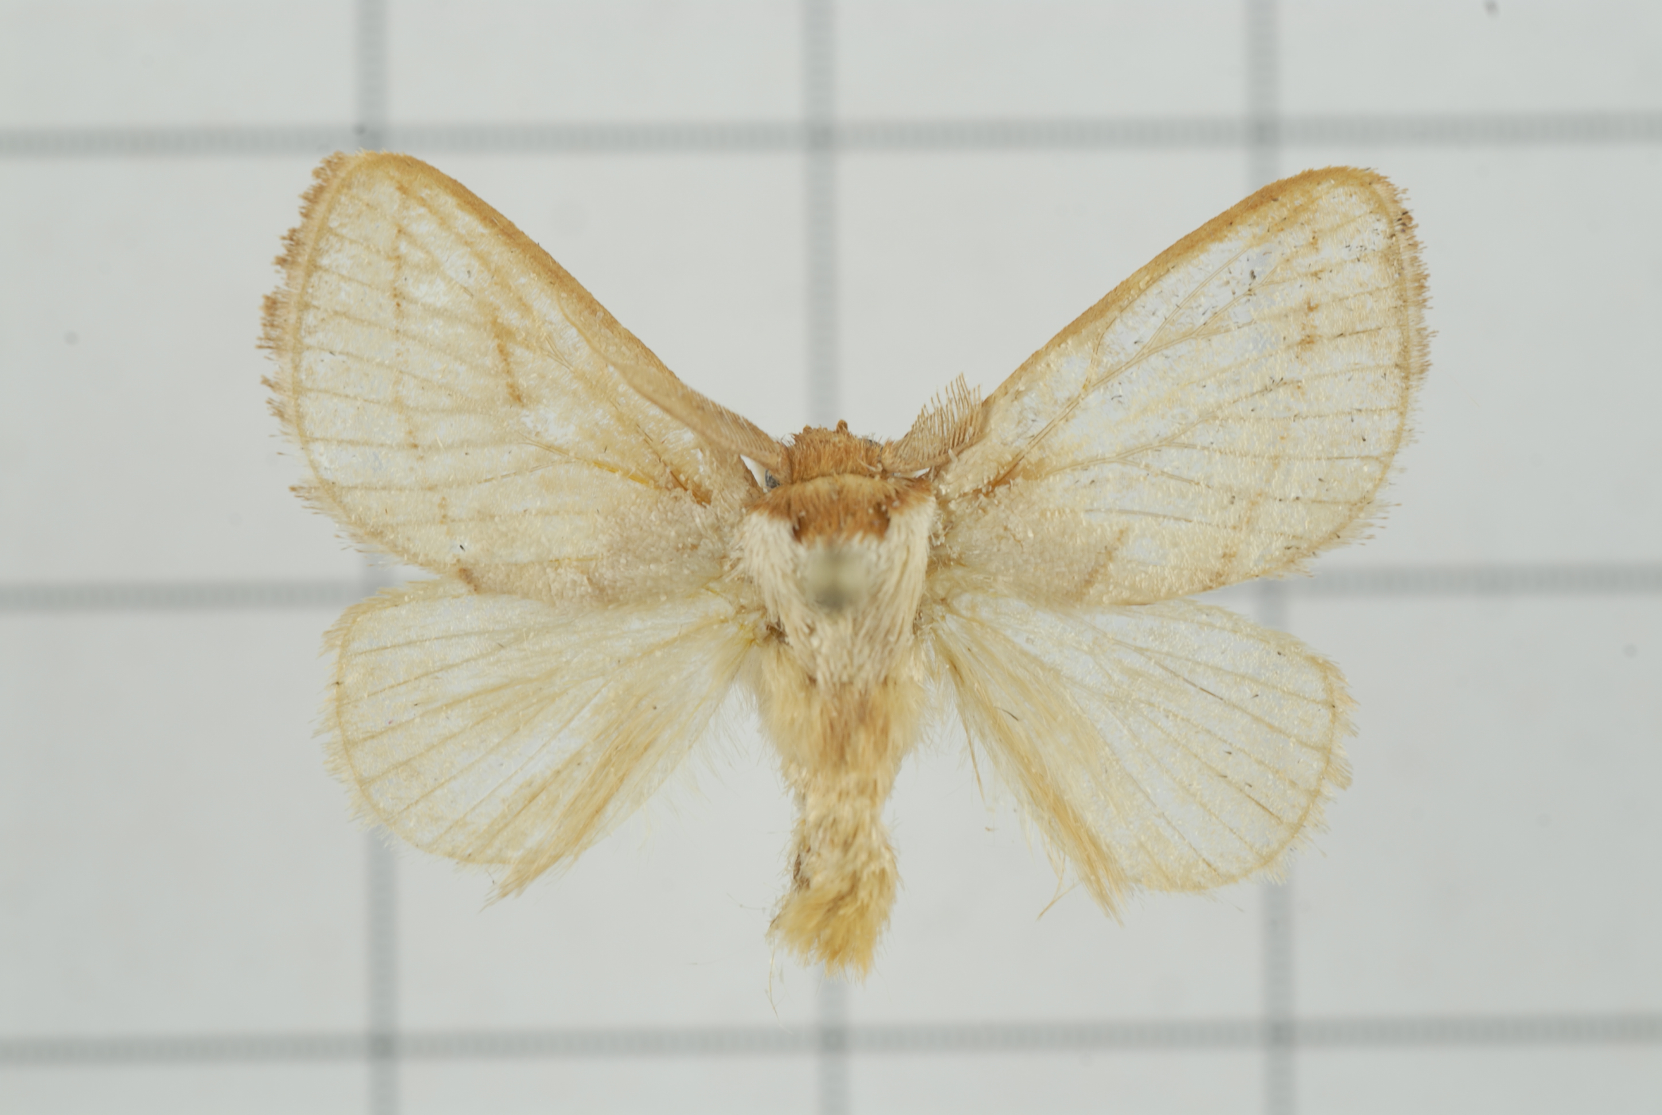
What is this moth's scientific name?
Cania heppneri
